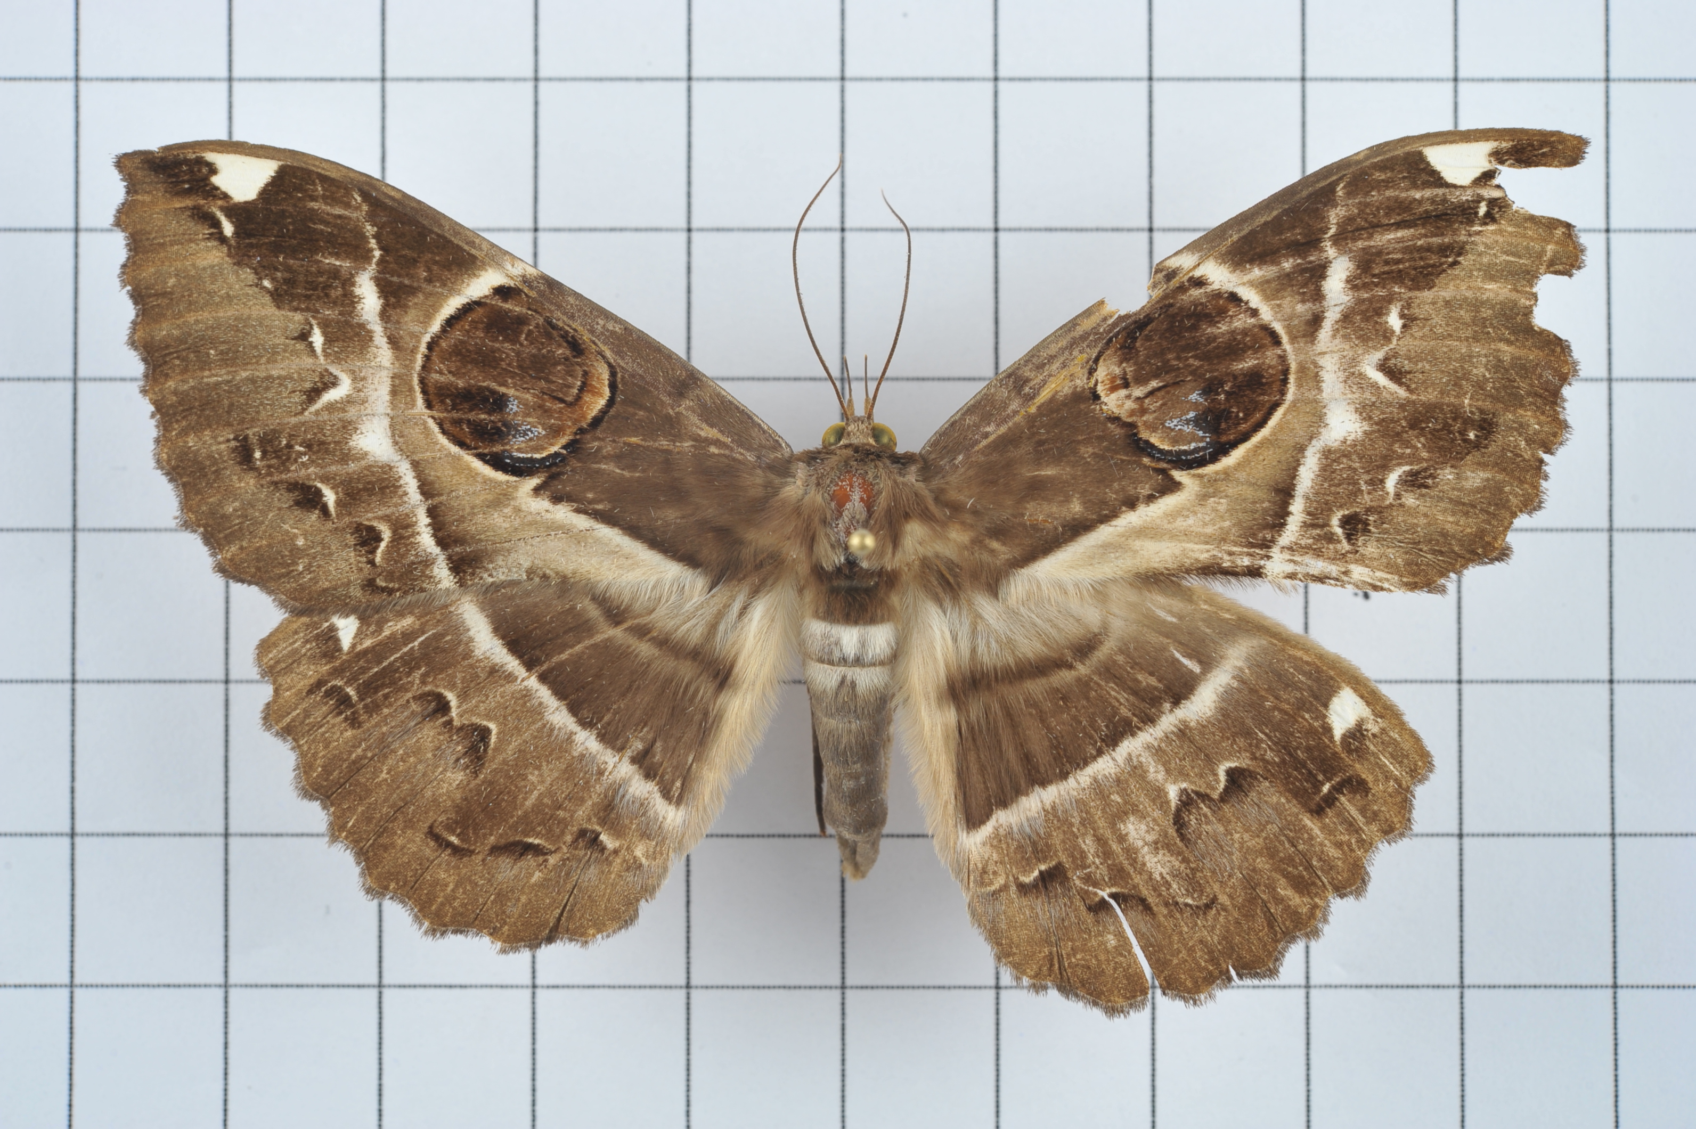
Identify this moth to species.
Erebus ephesperis
